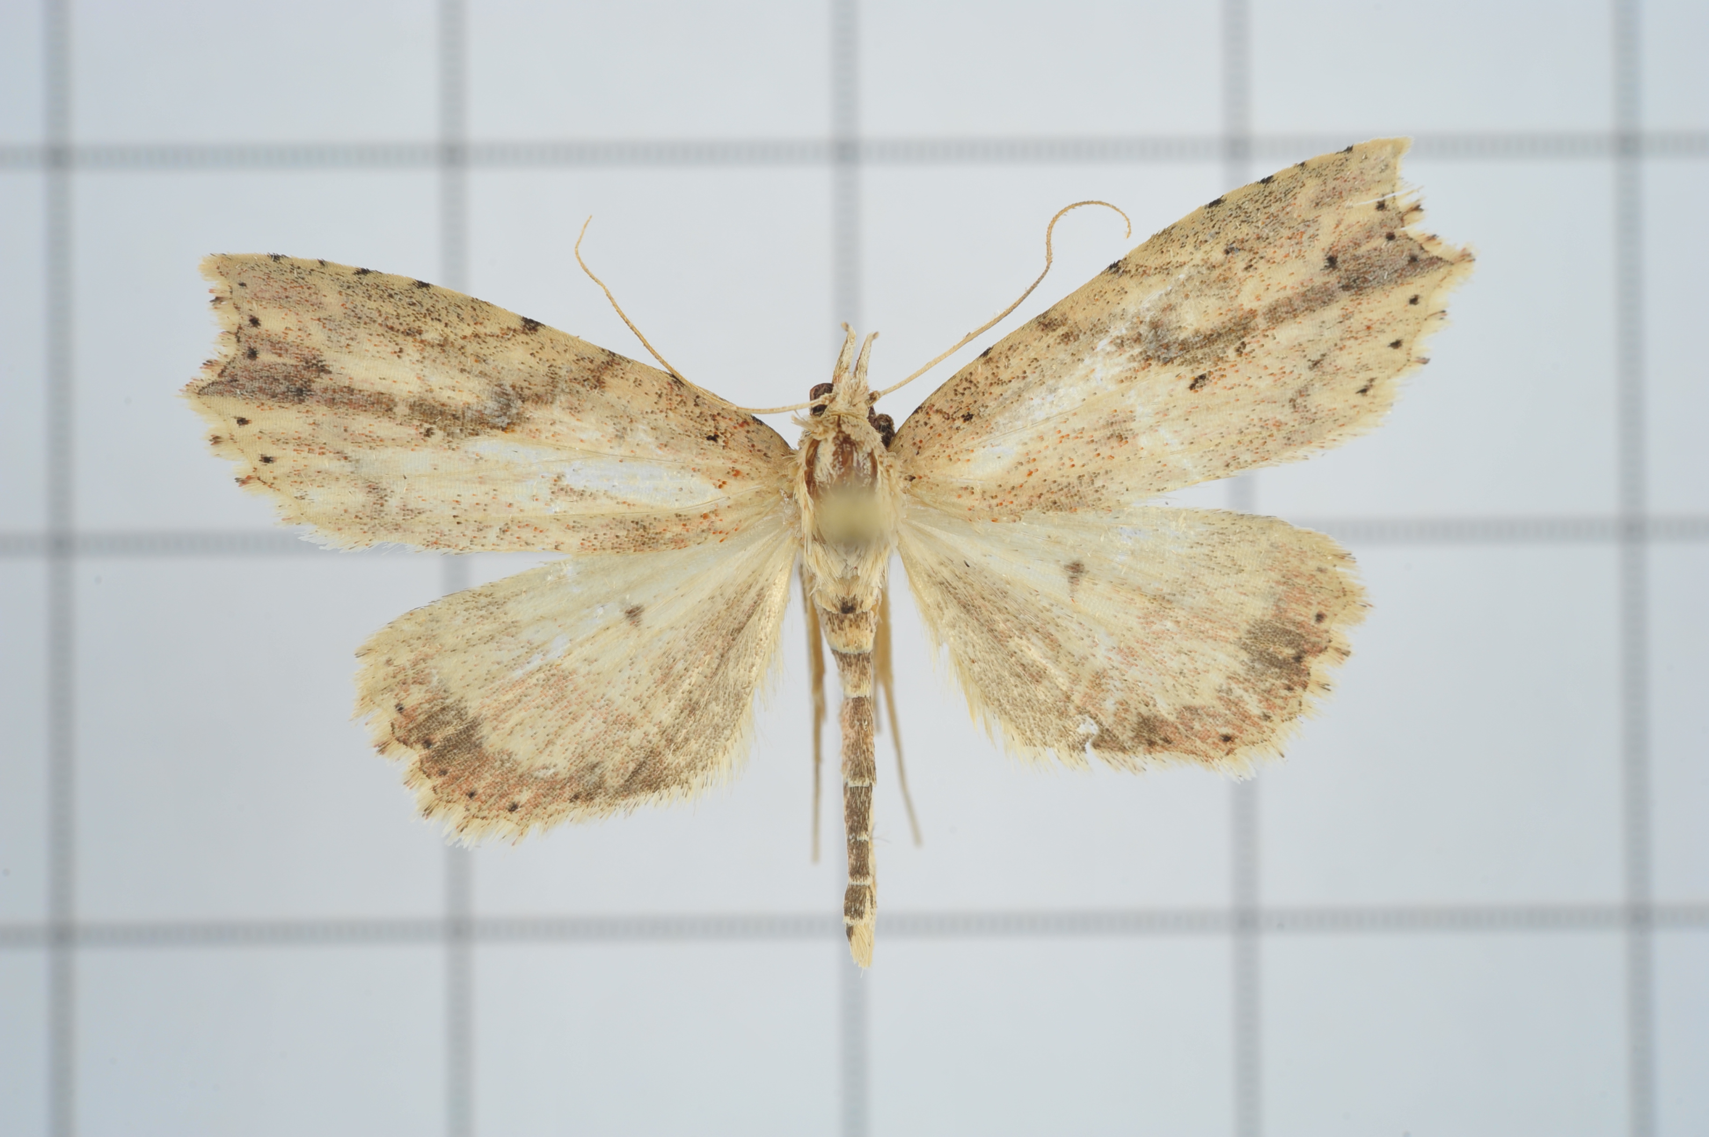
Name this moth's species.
Olulis puncticinctalis
